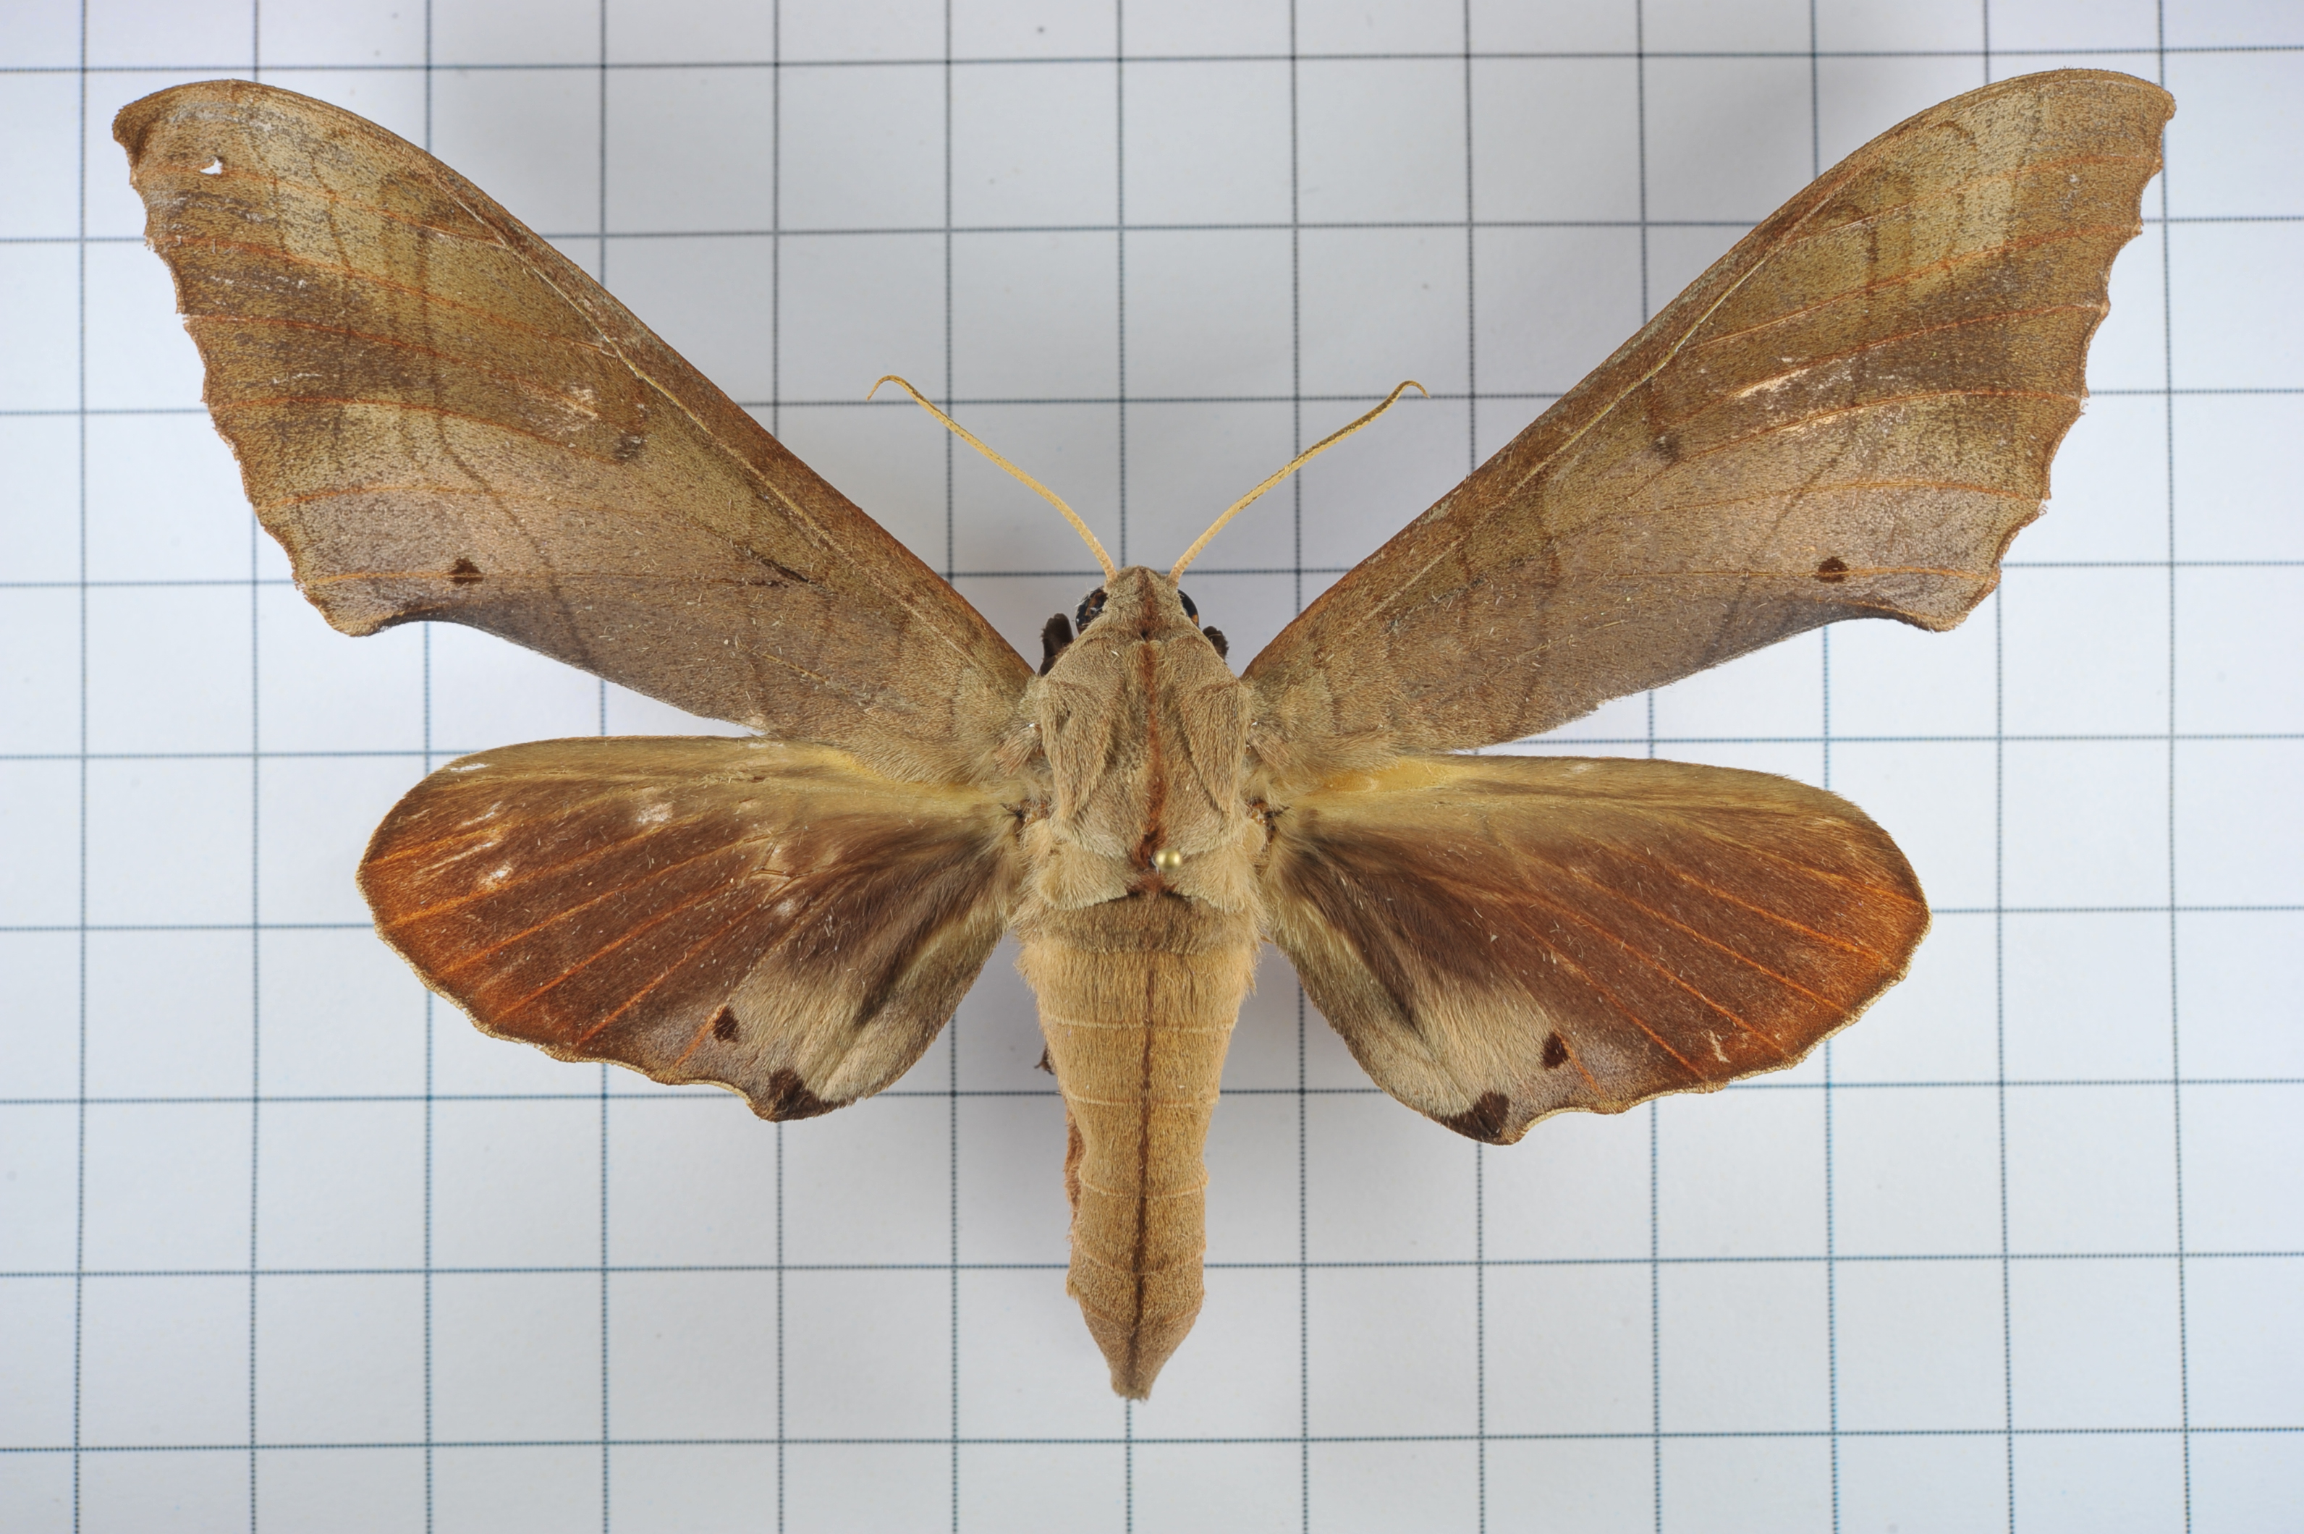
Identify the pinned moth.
Marumba sperchius sperchius
